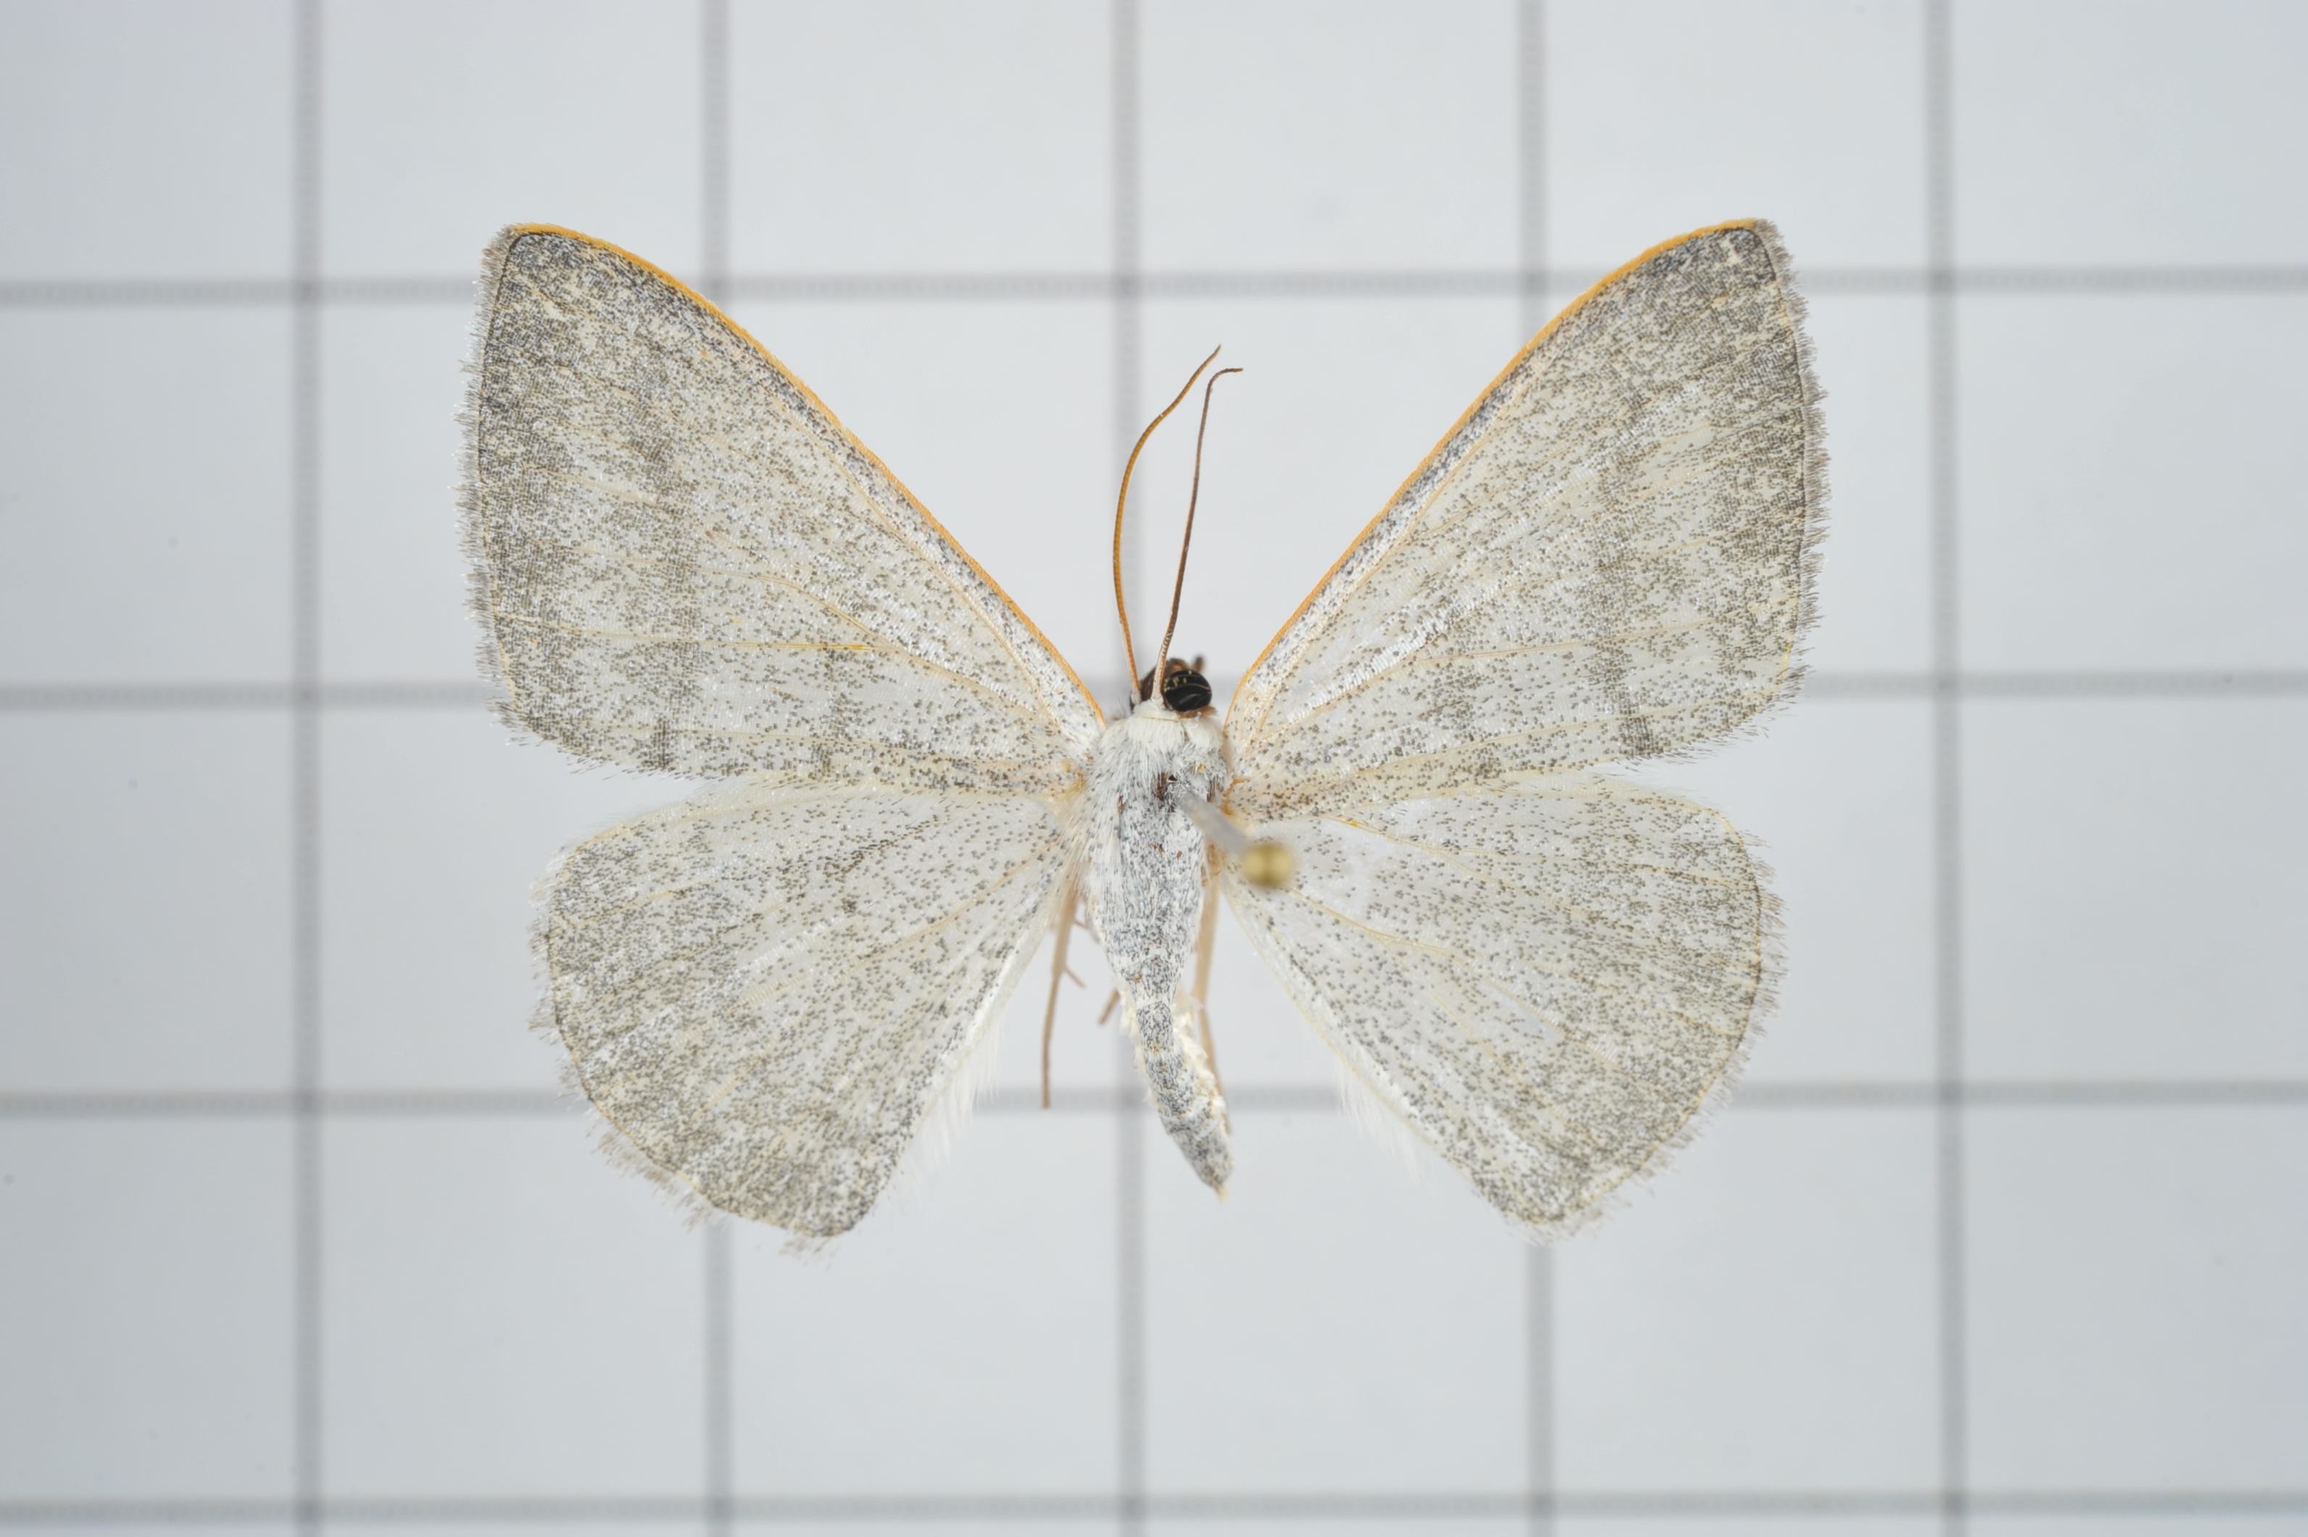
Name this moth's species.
Lomographa platyleucata marginata
